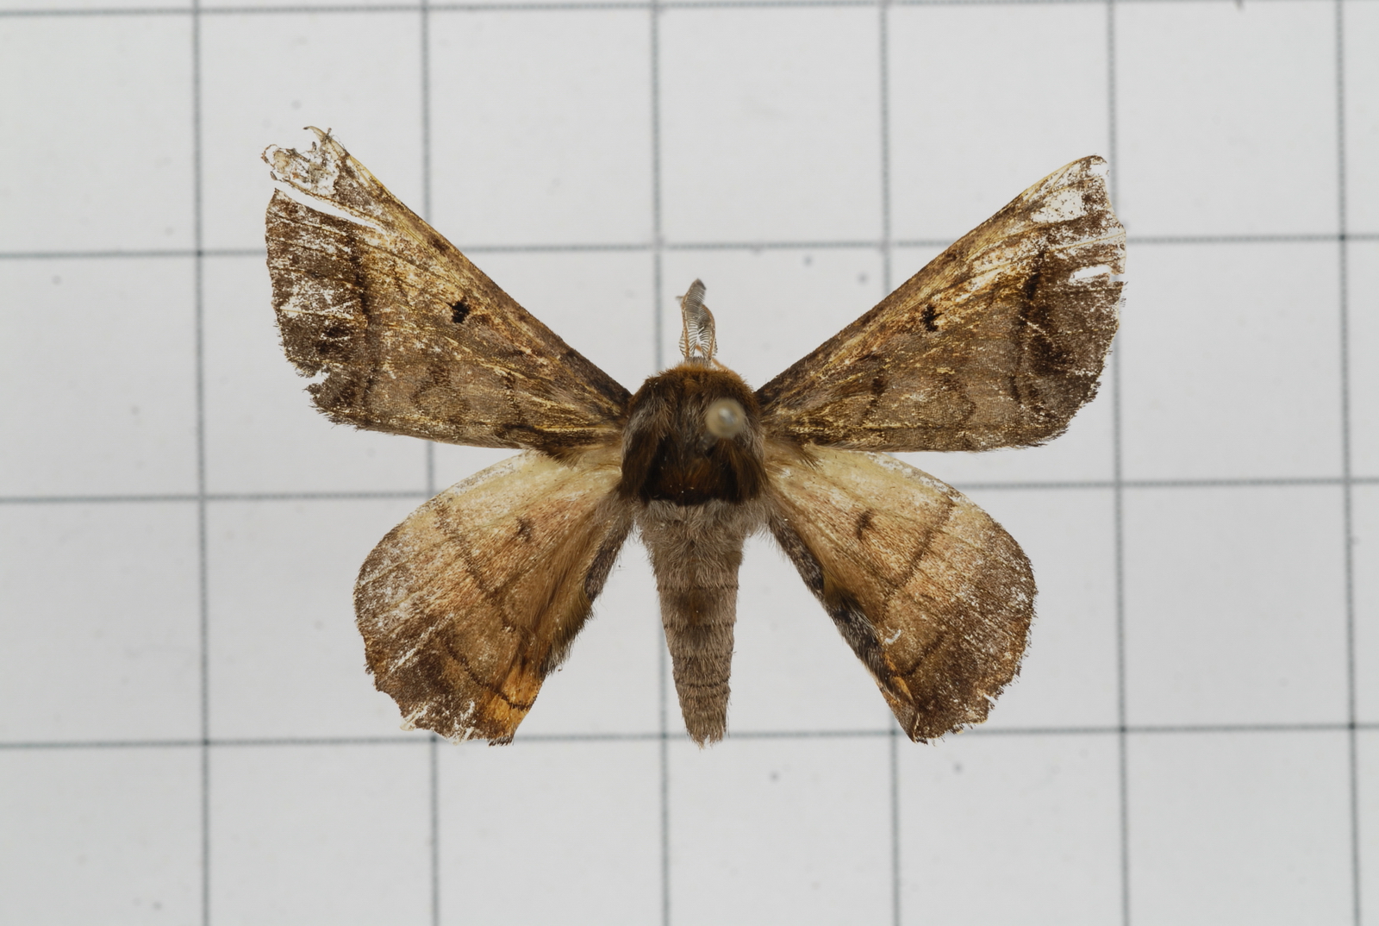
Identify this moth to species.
Prismosticta fenestrata
